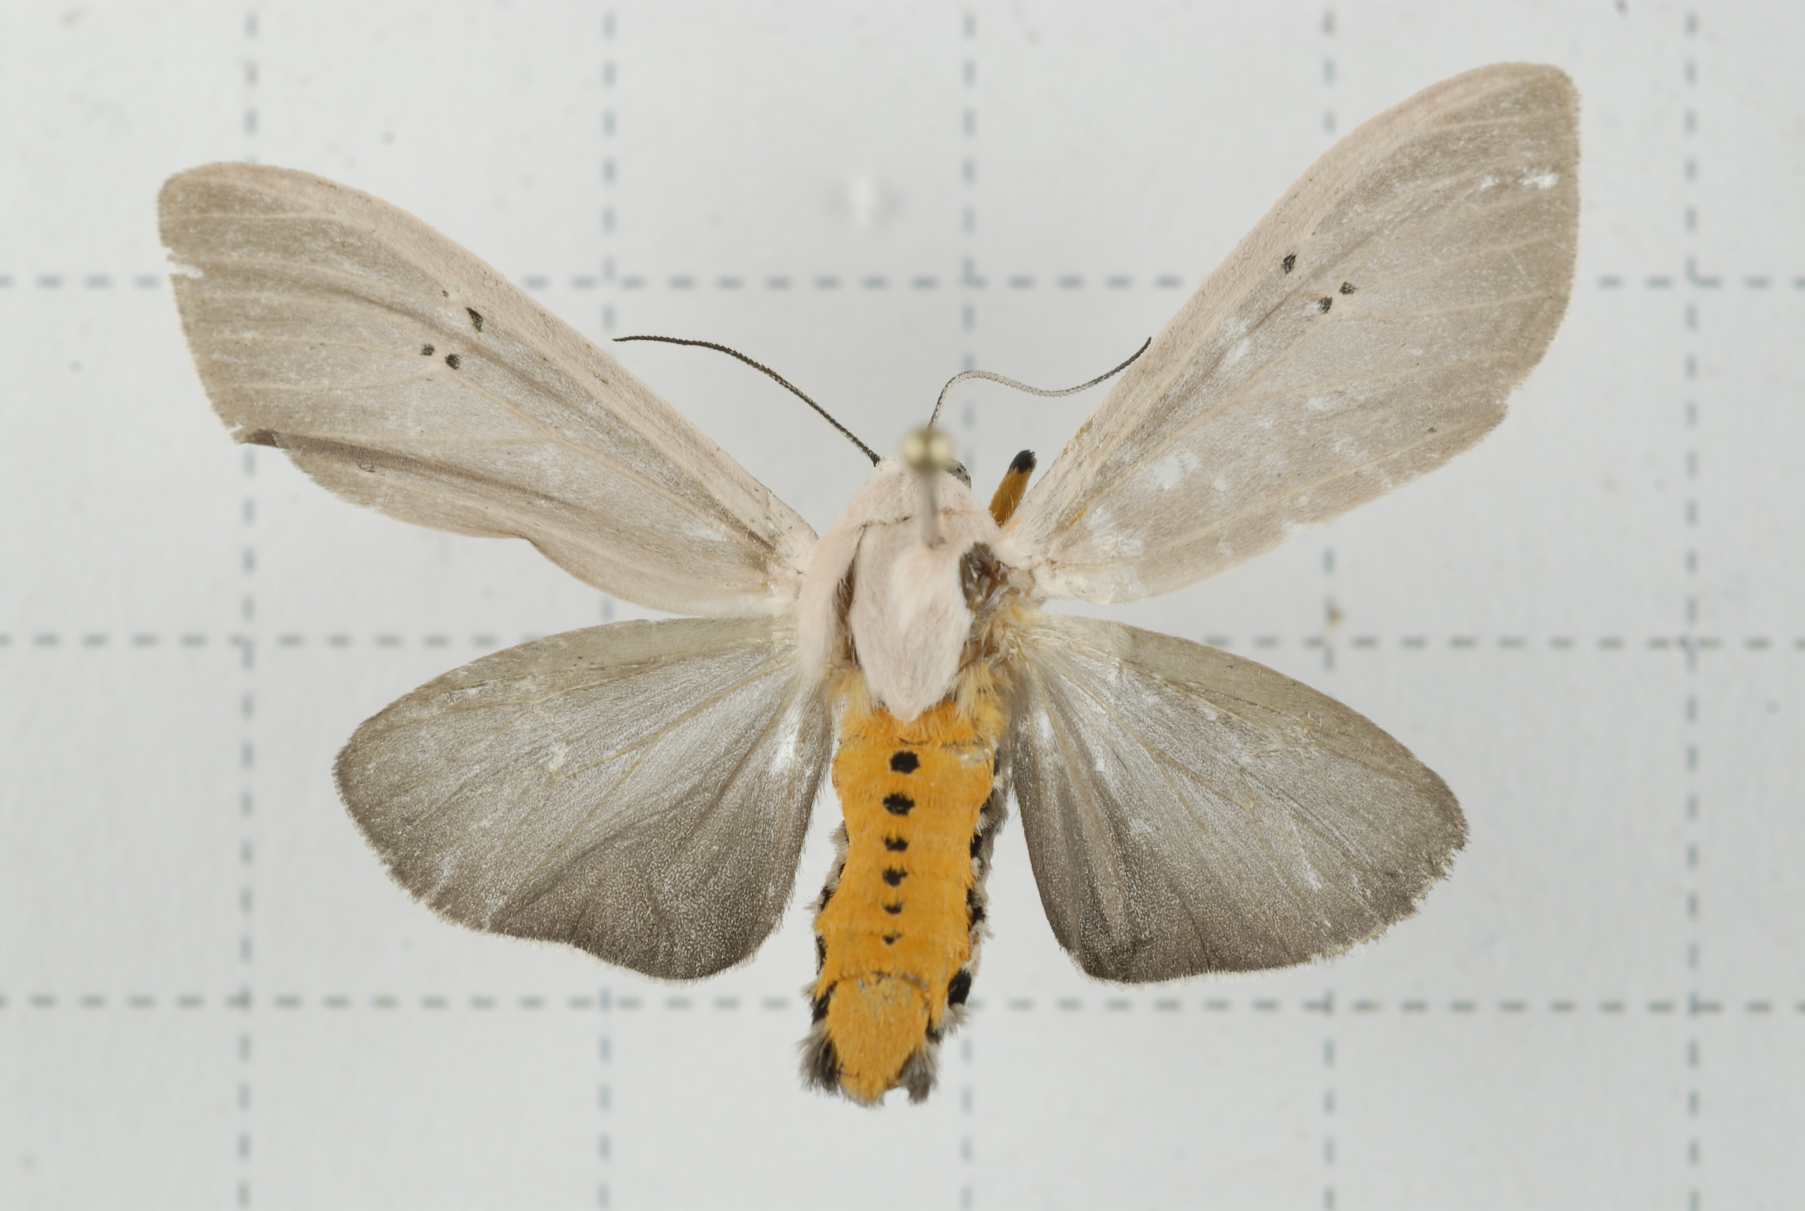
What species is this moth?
Creatonotos transiens koni
